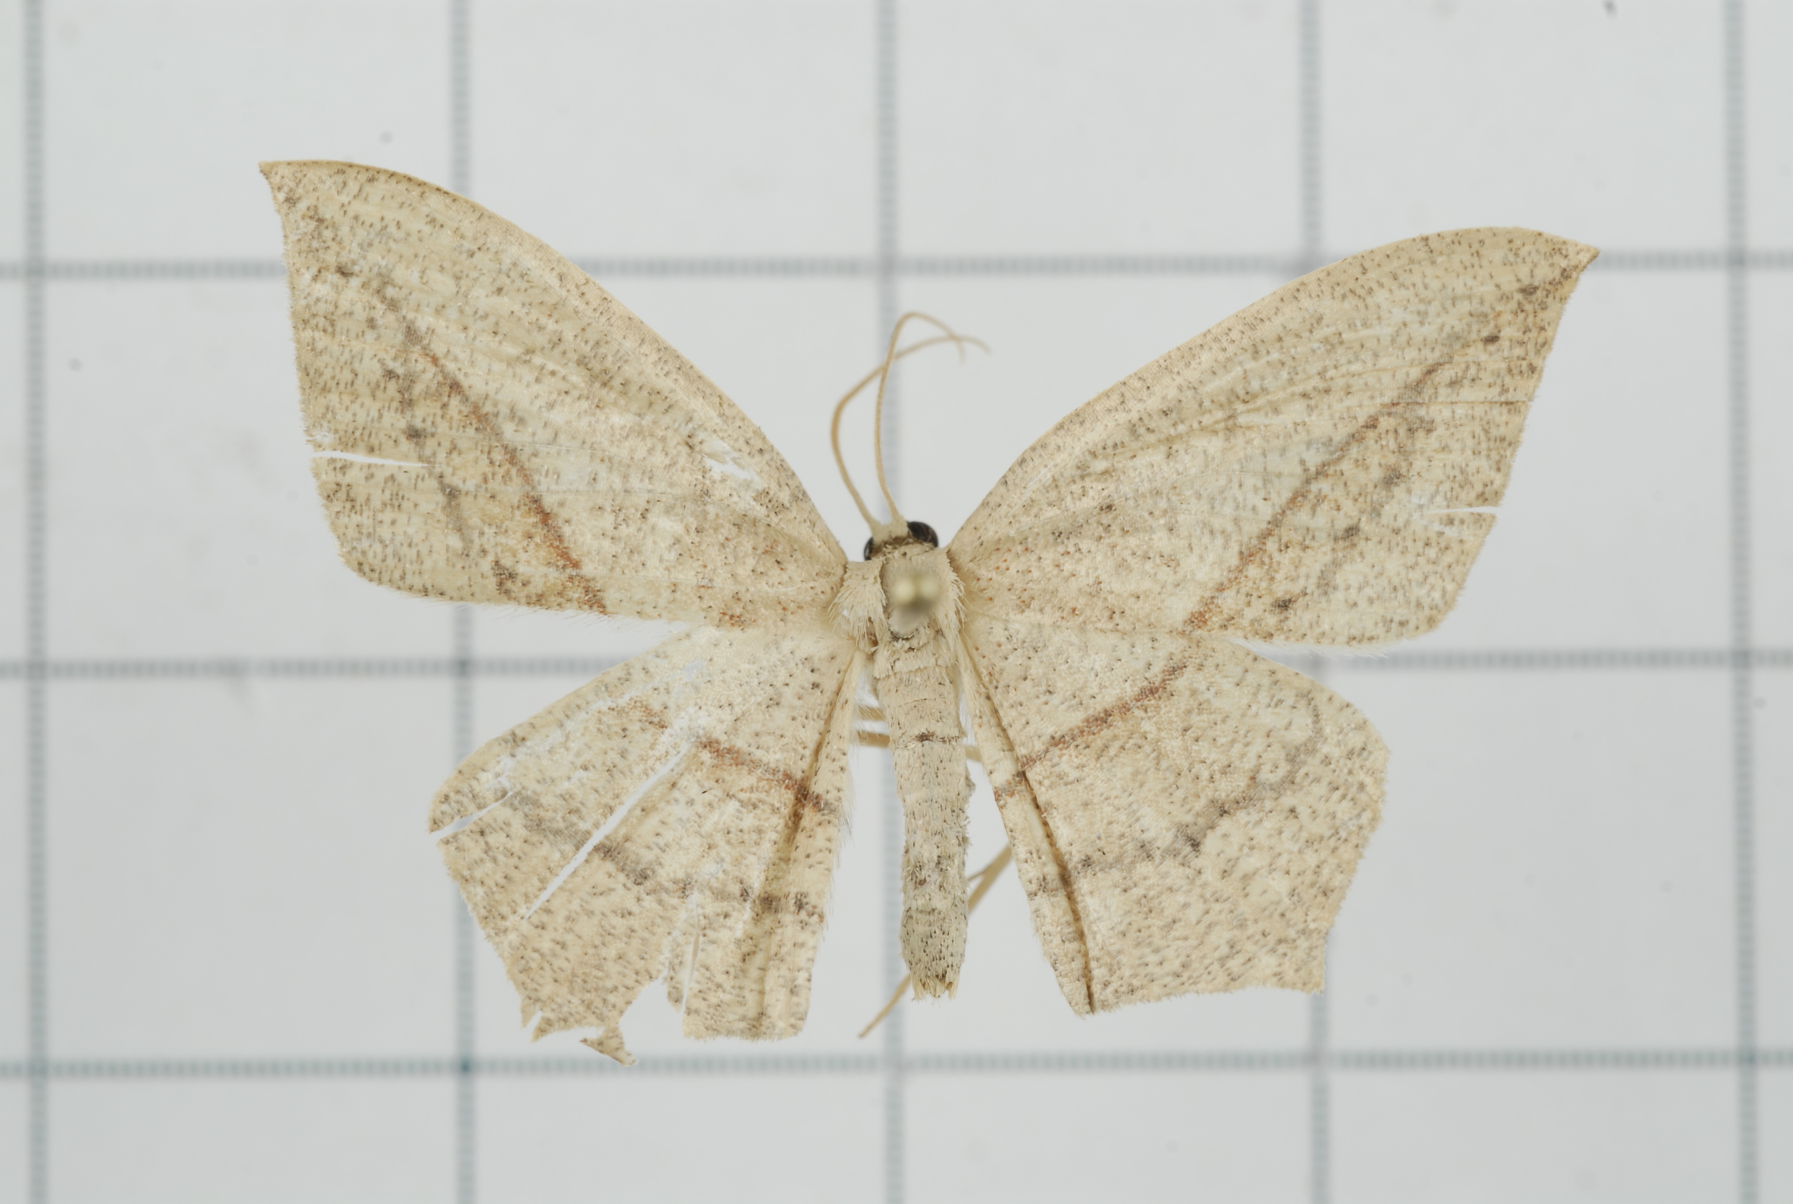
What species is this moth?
Timandra stueningi
